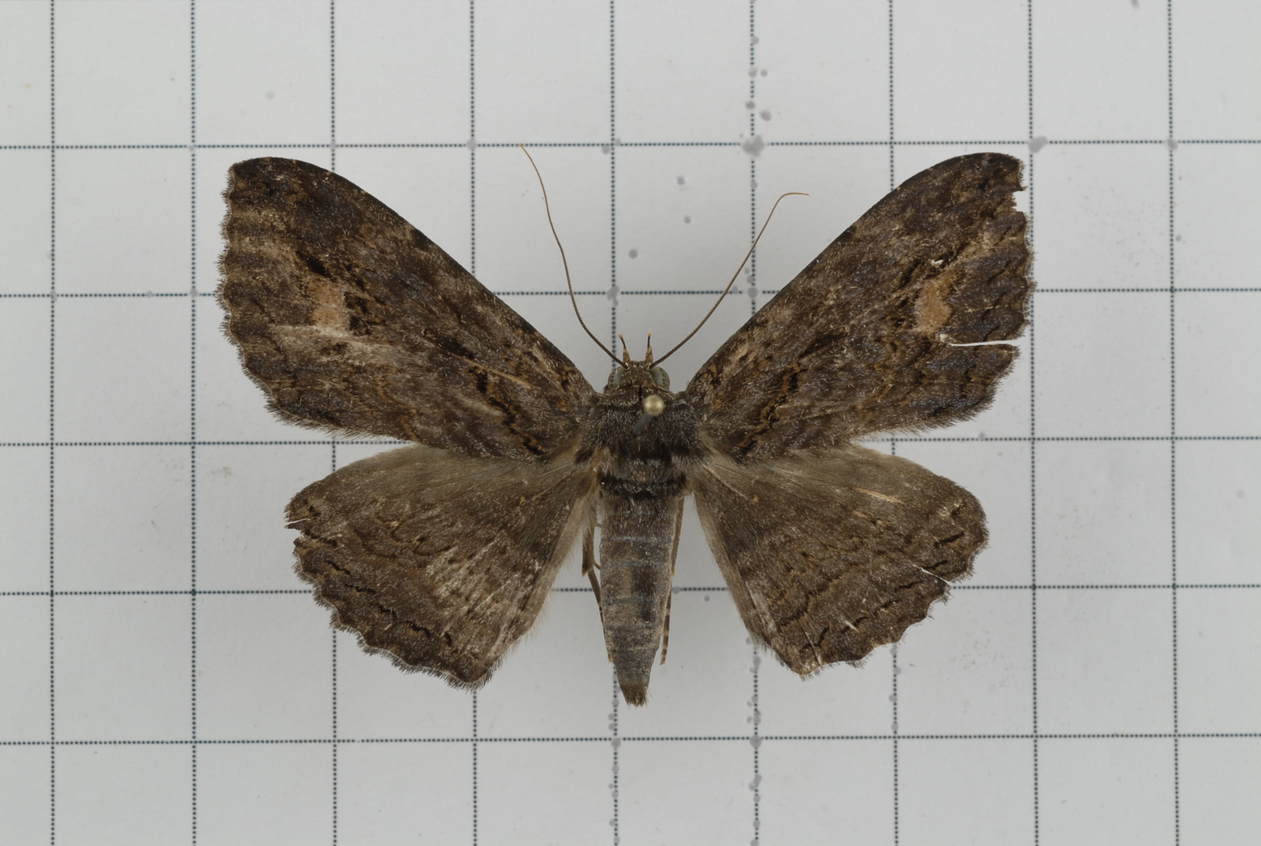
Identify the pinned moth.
Anisoneura salebrosa
